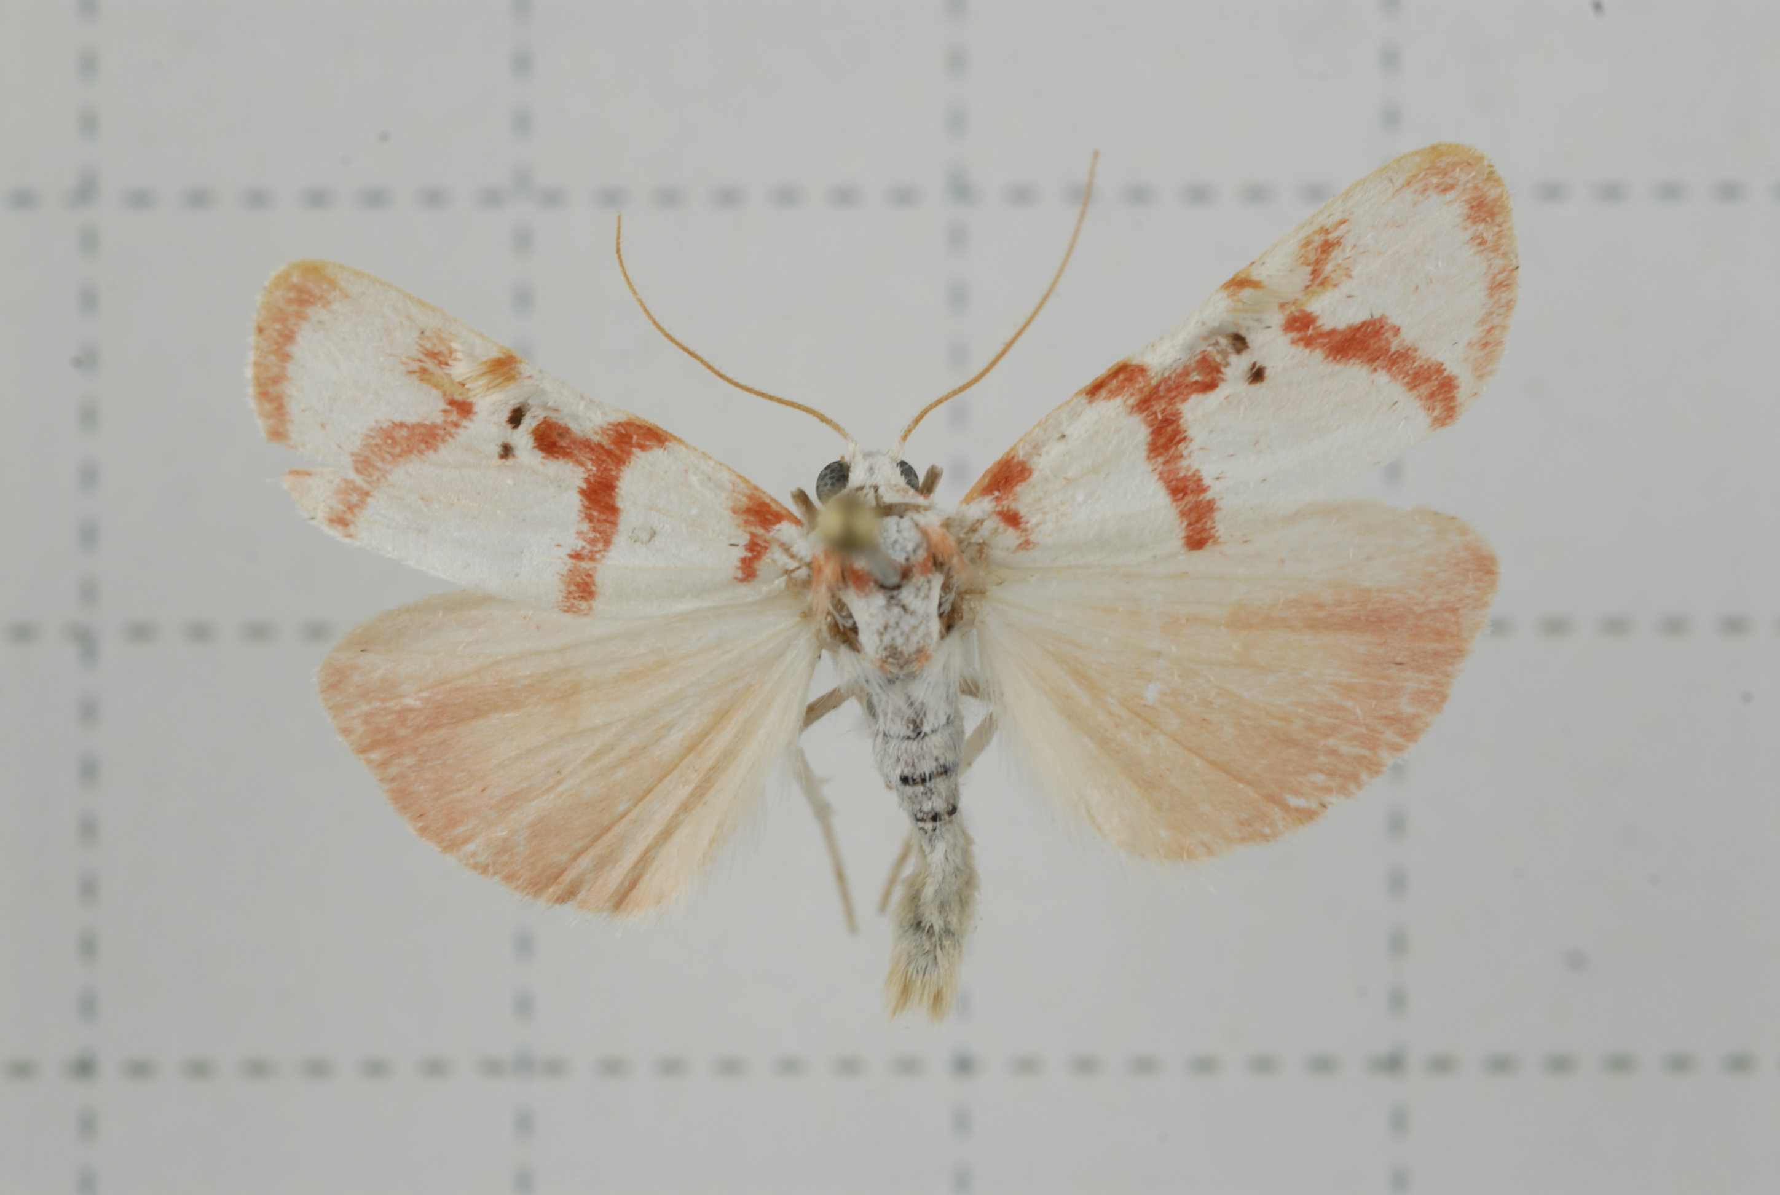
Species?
Cyana hamata hamata
